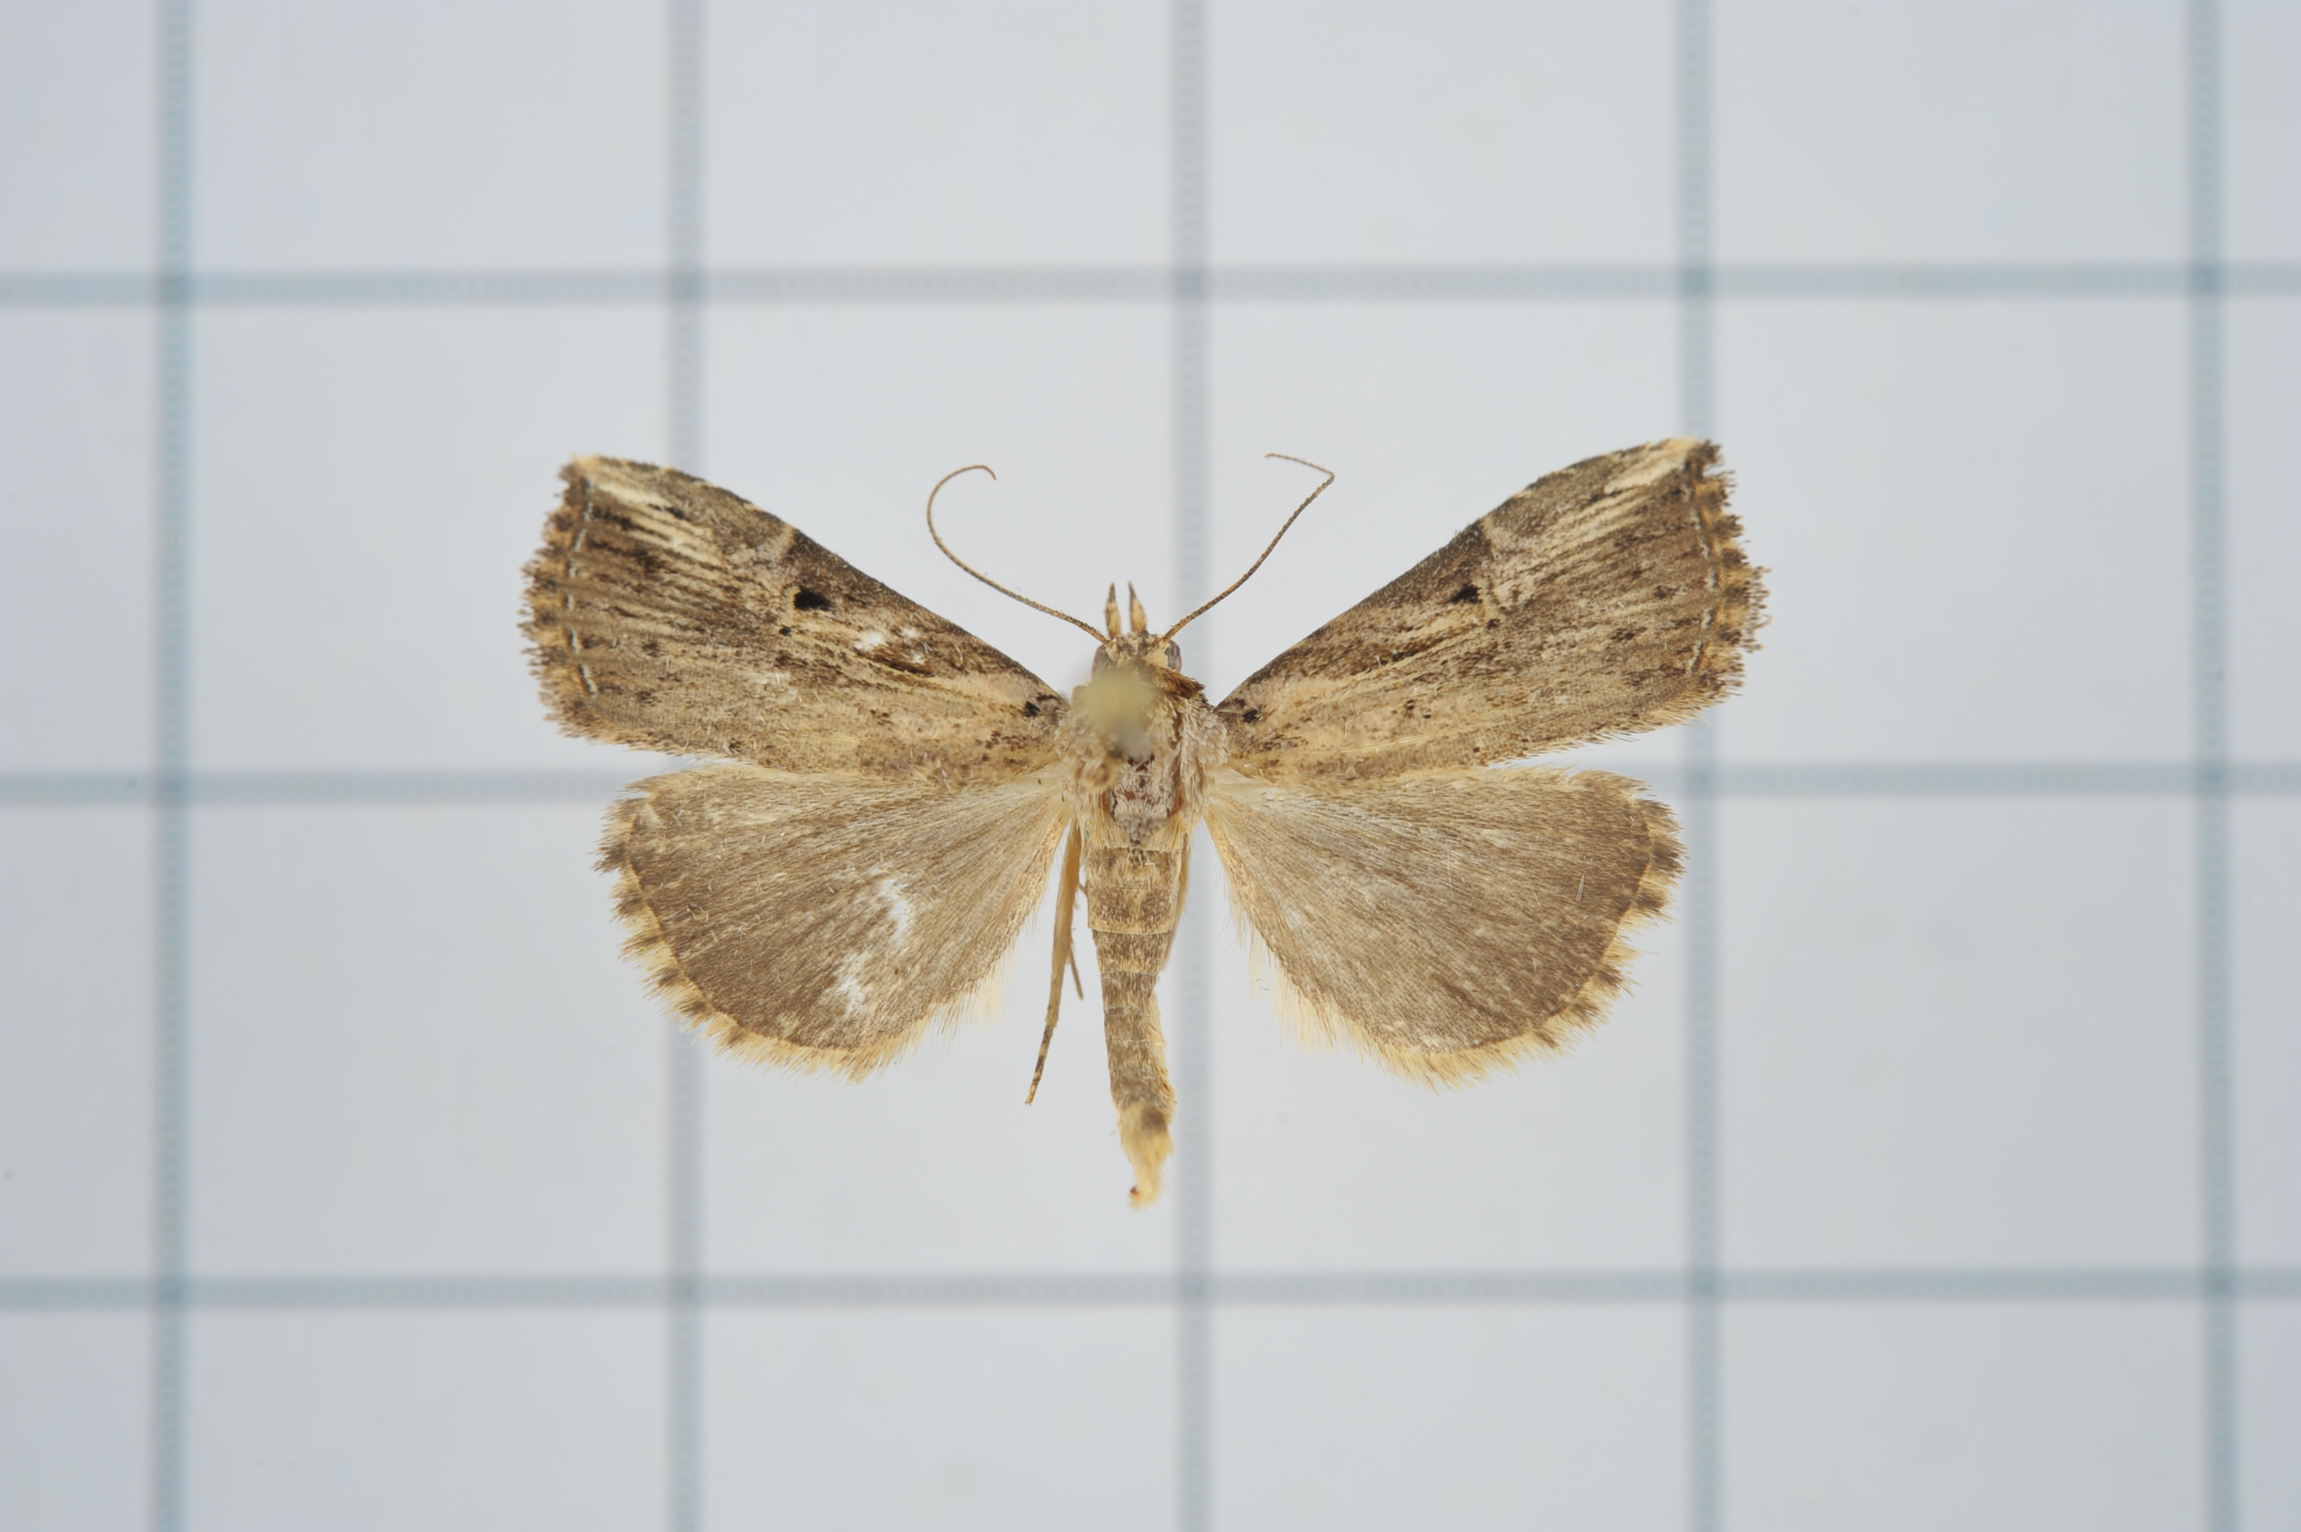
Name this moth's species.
Microxyla confusa
